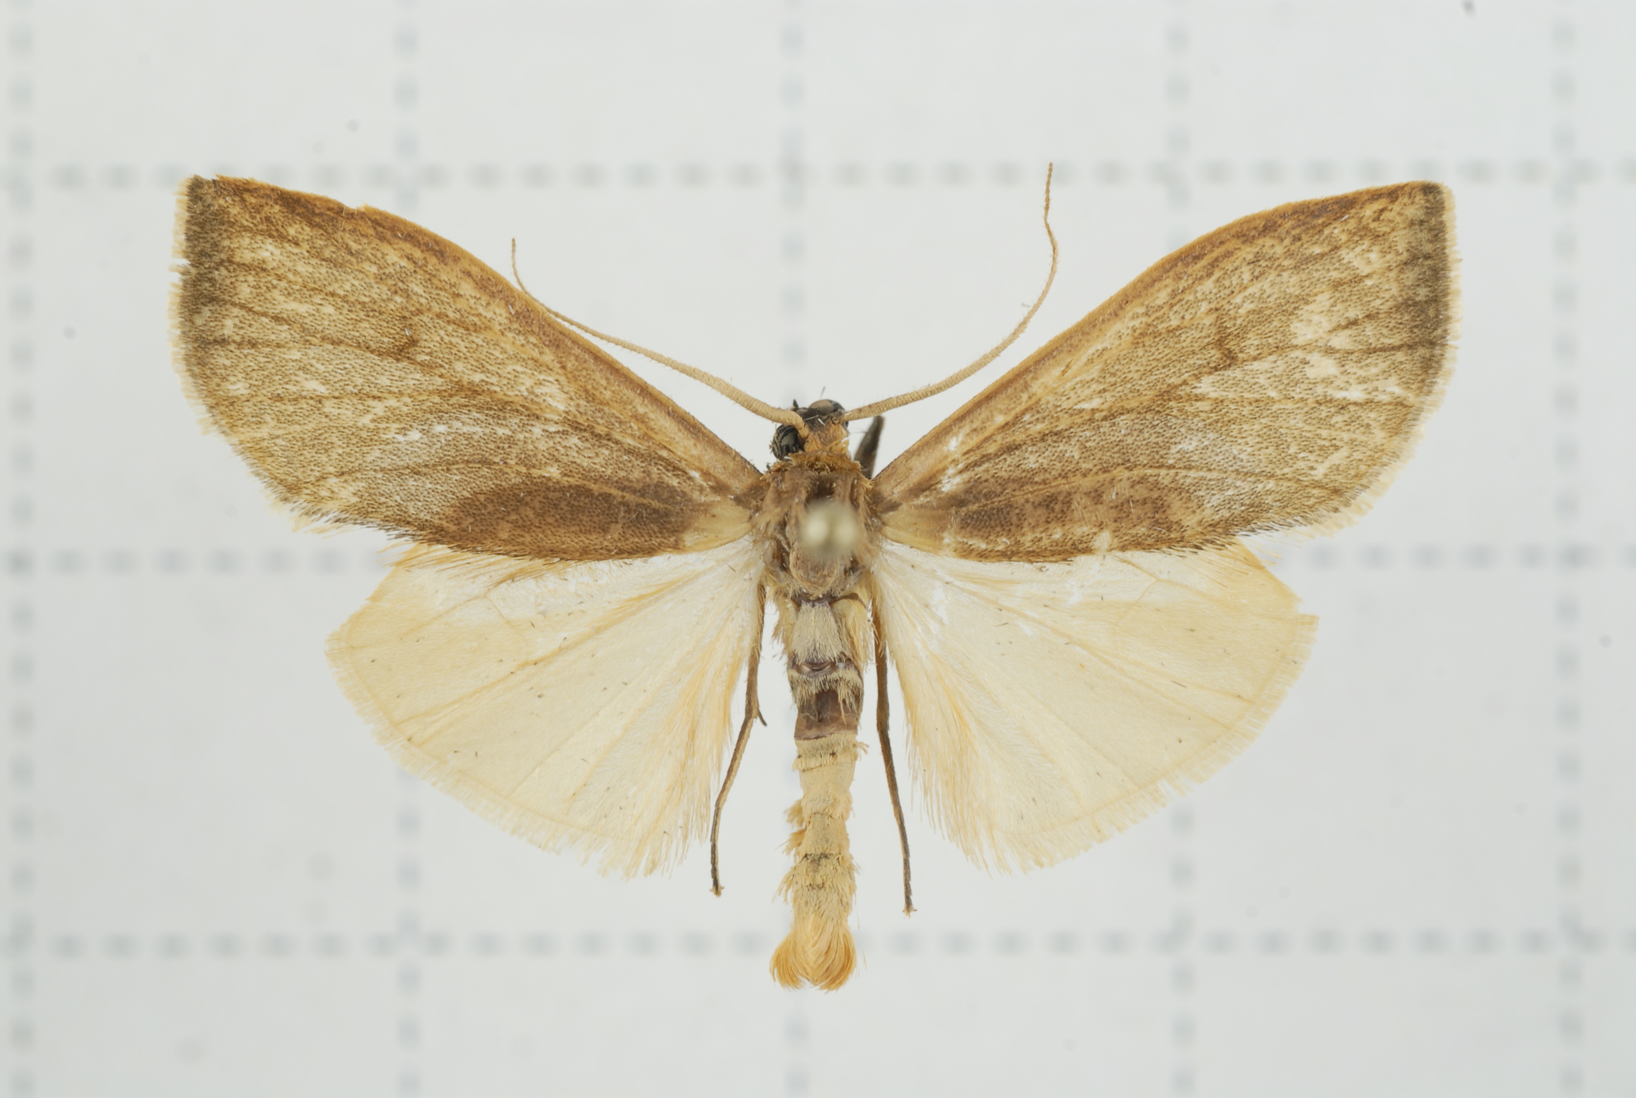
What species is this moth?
Nishada formosibia
